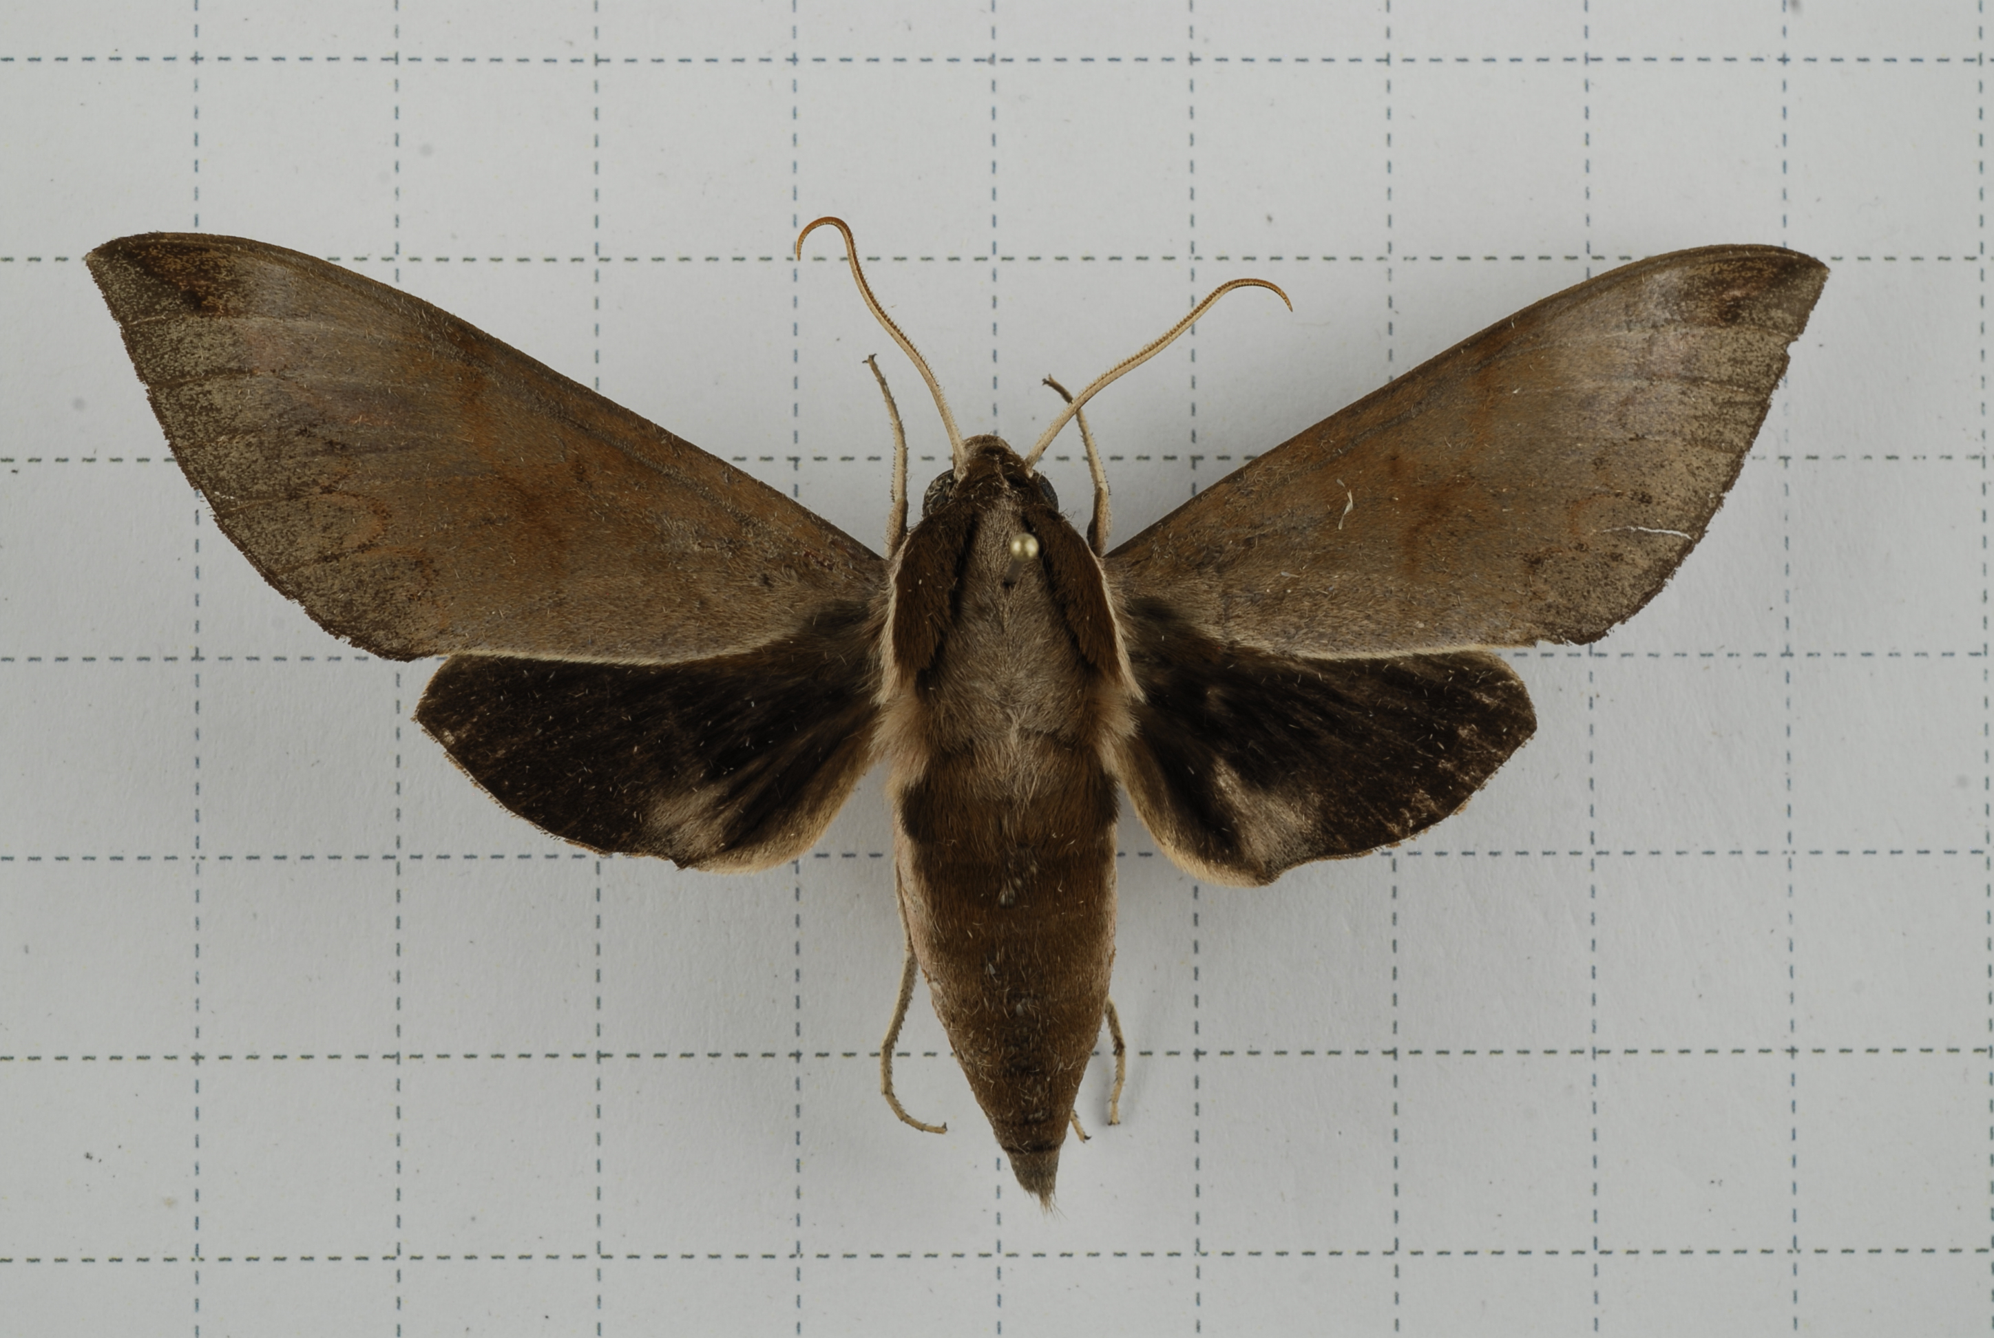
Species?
Acosmerycoides harterti
